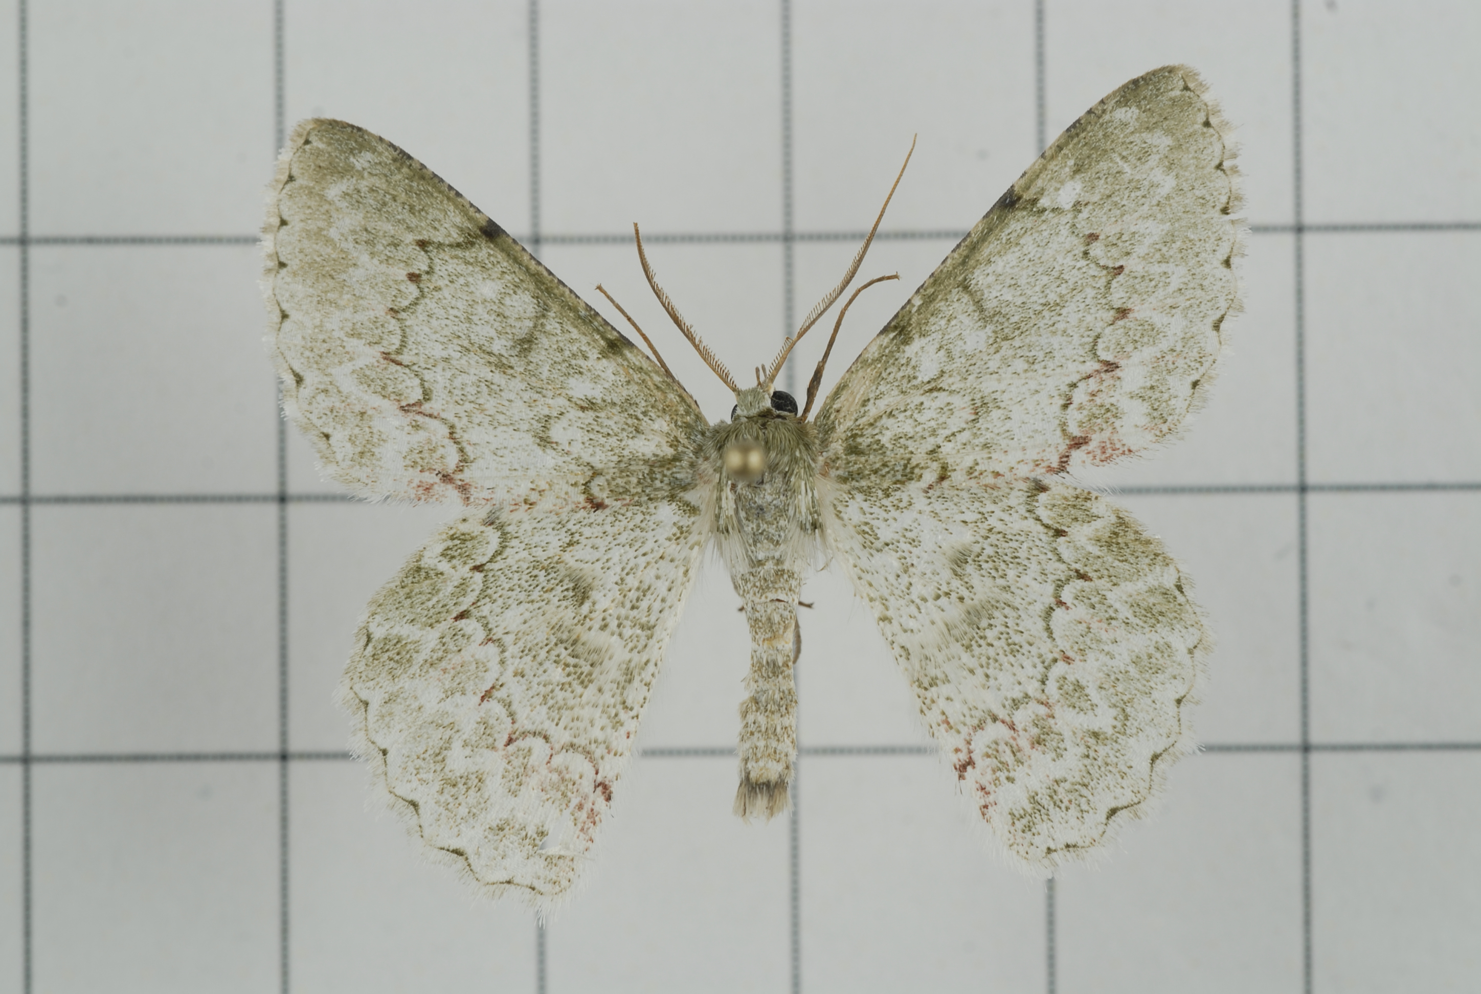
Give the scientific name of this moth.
Pingasa secreta
